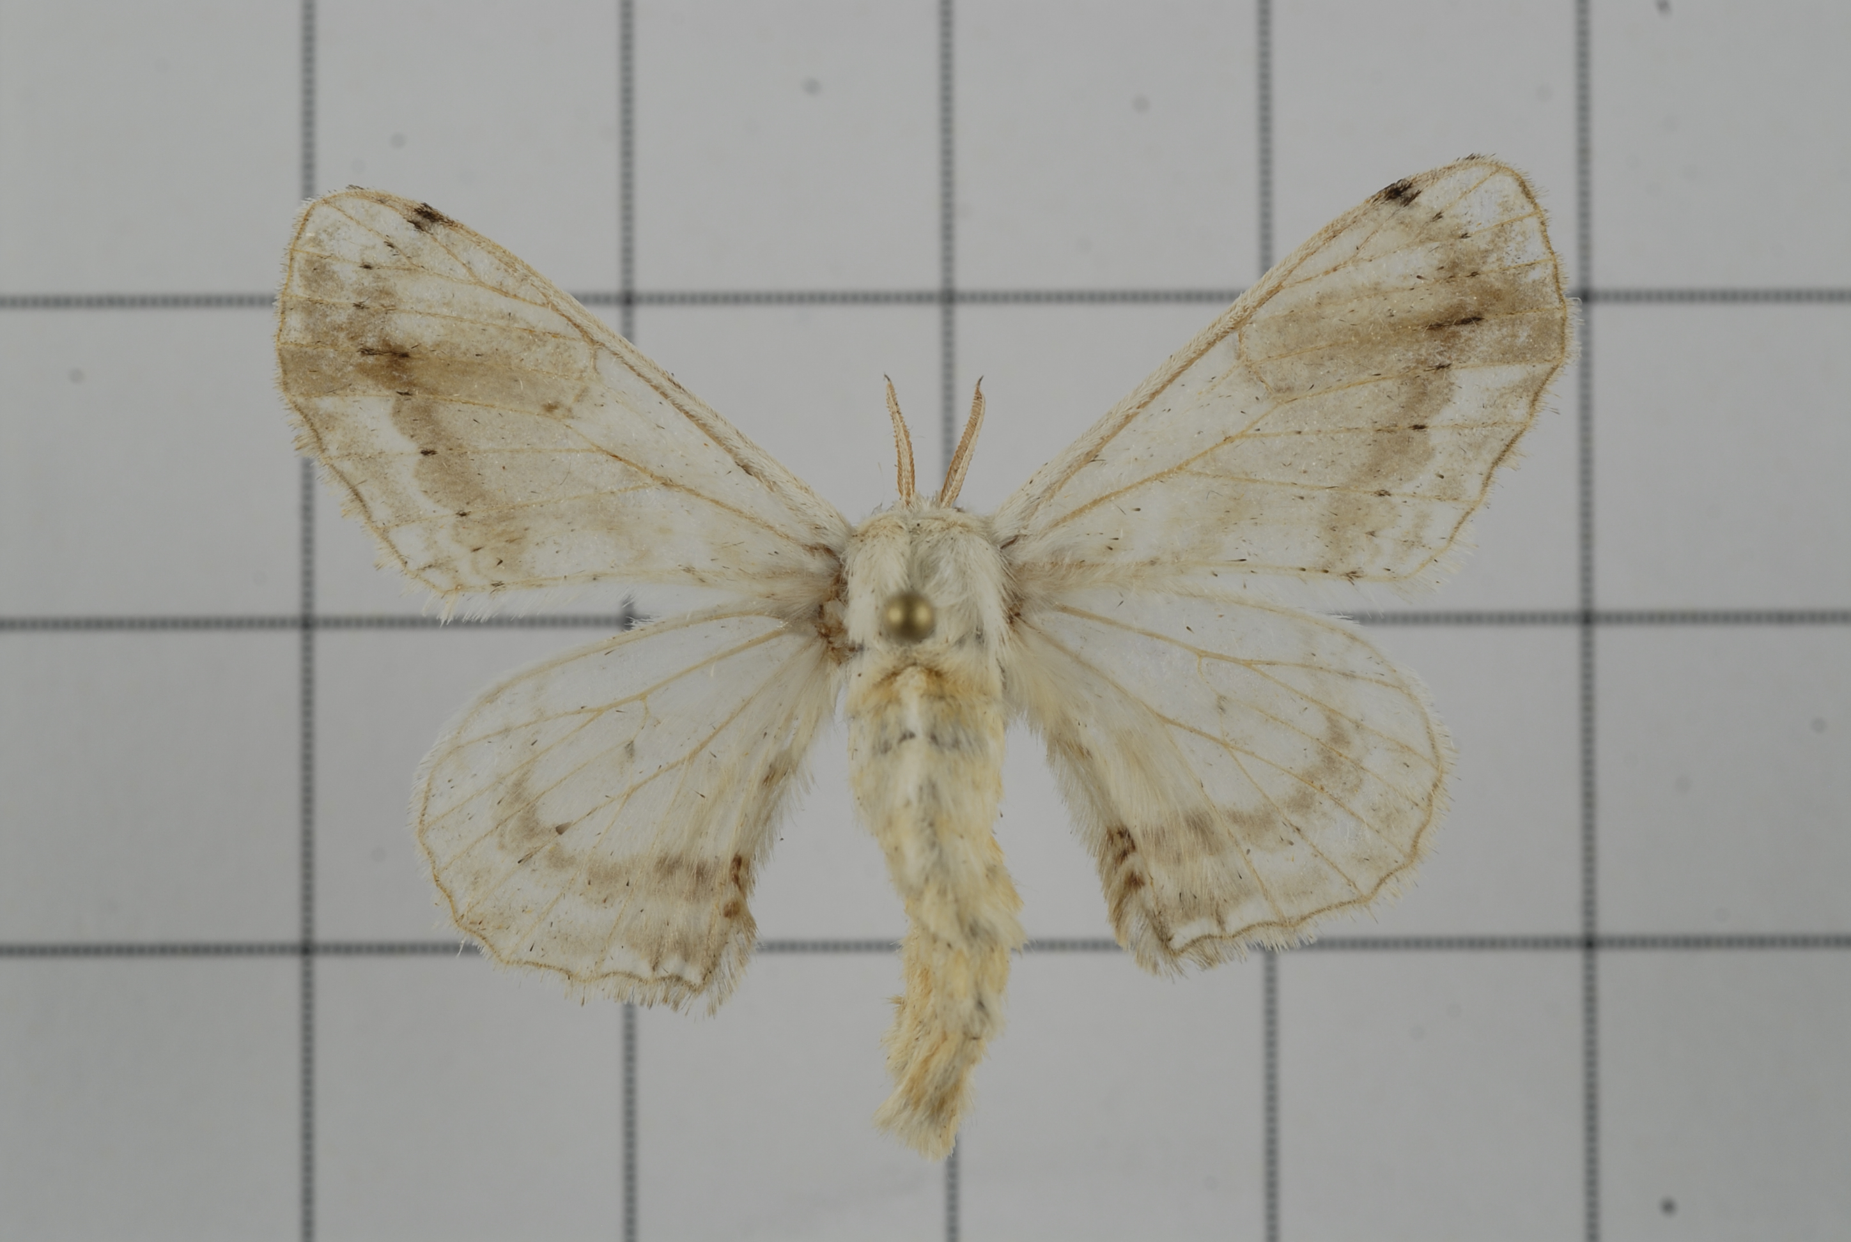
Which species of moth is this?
Ernolatia moorei
